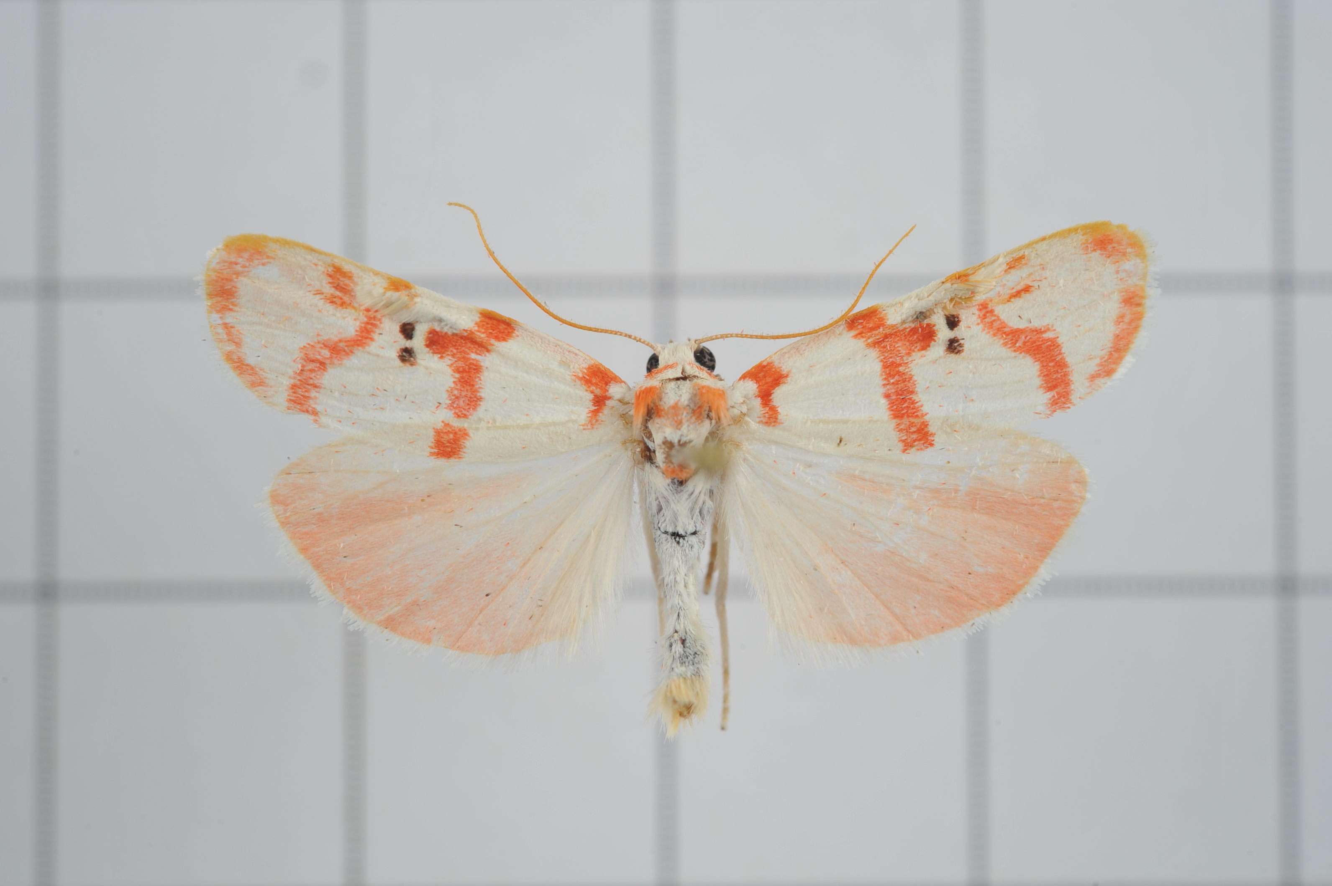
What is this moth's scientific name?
Cyana hamata hamata
